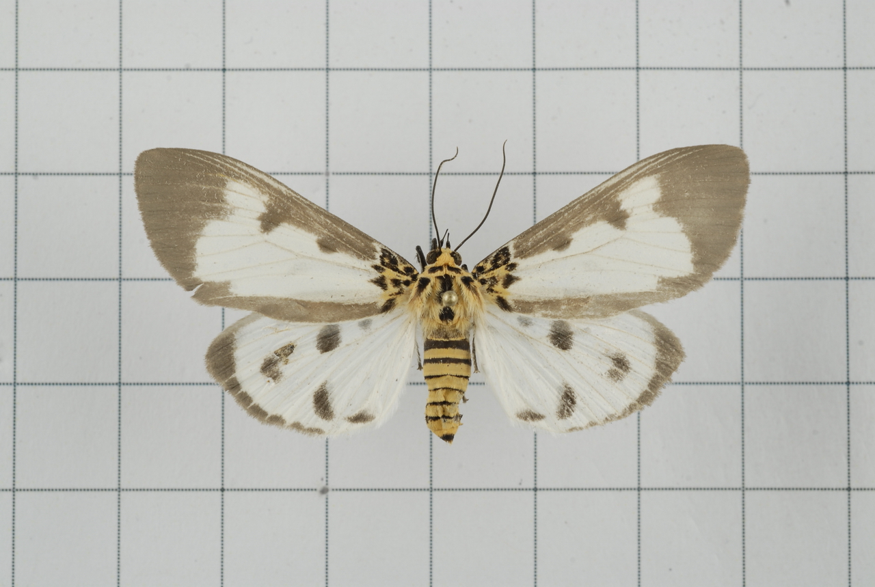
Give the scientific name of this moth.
Asota plana lacteata
